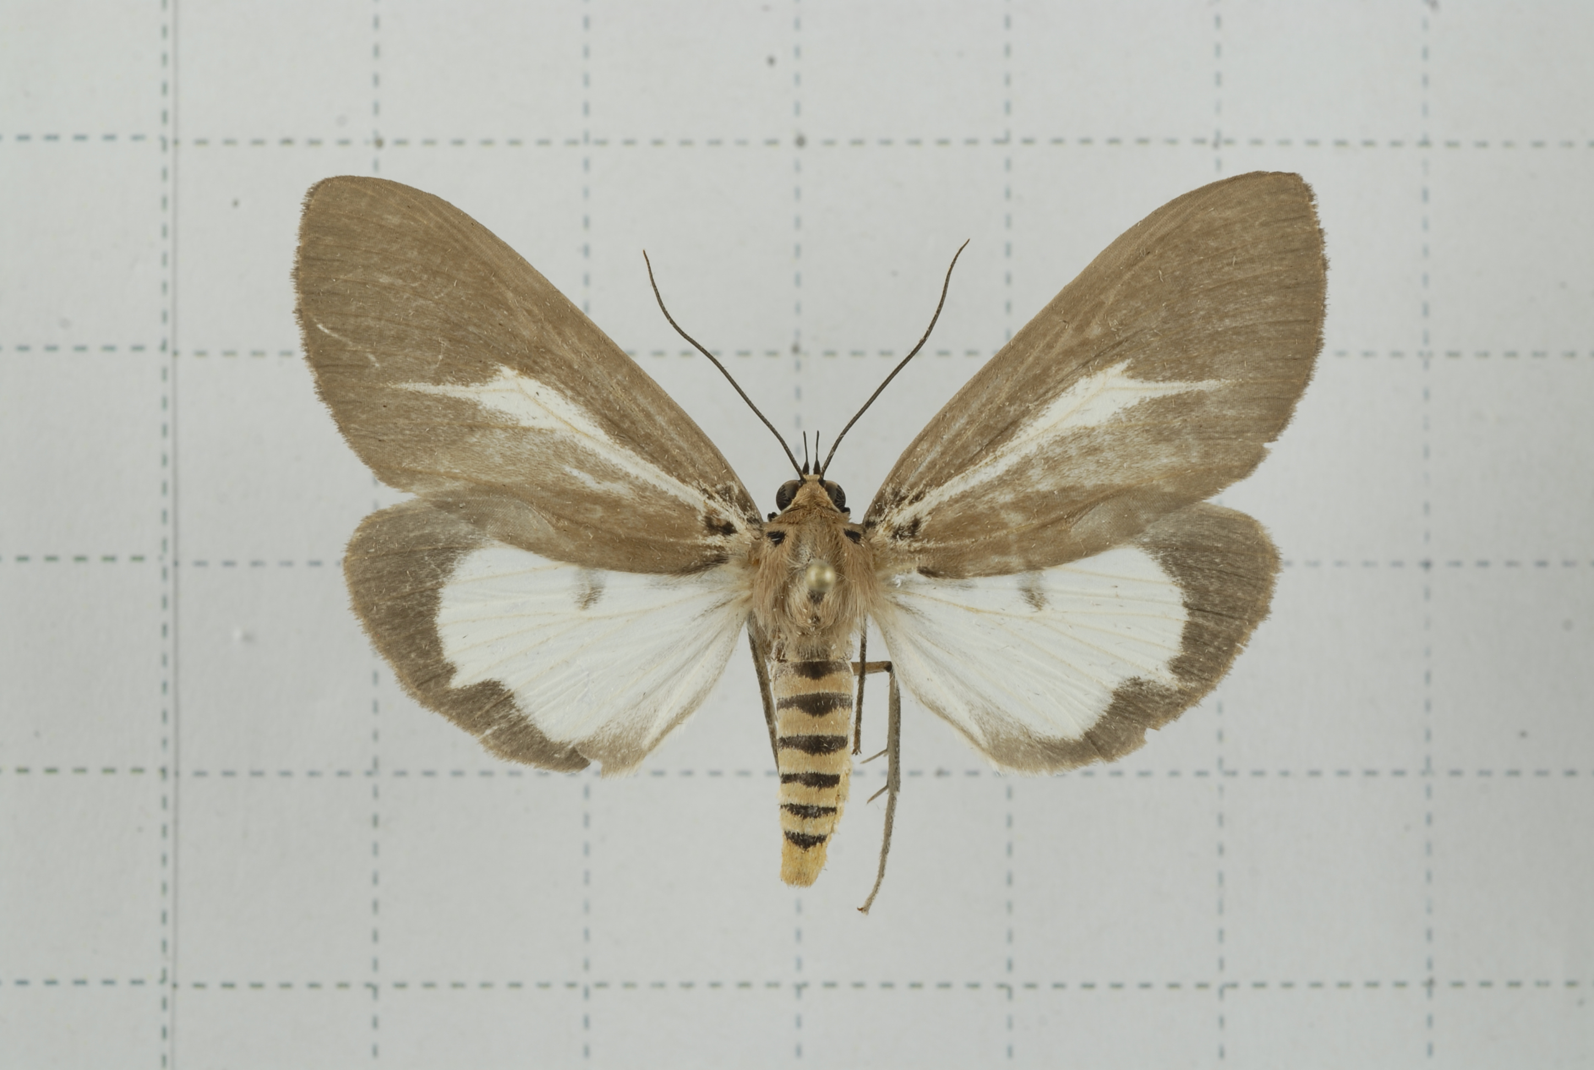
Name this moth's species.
Asota heliconia zebrina
